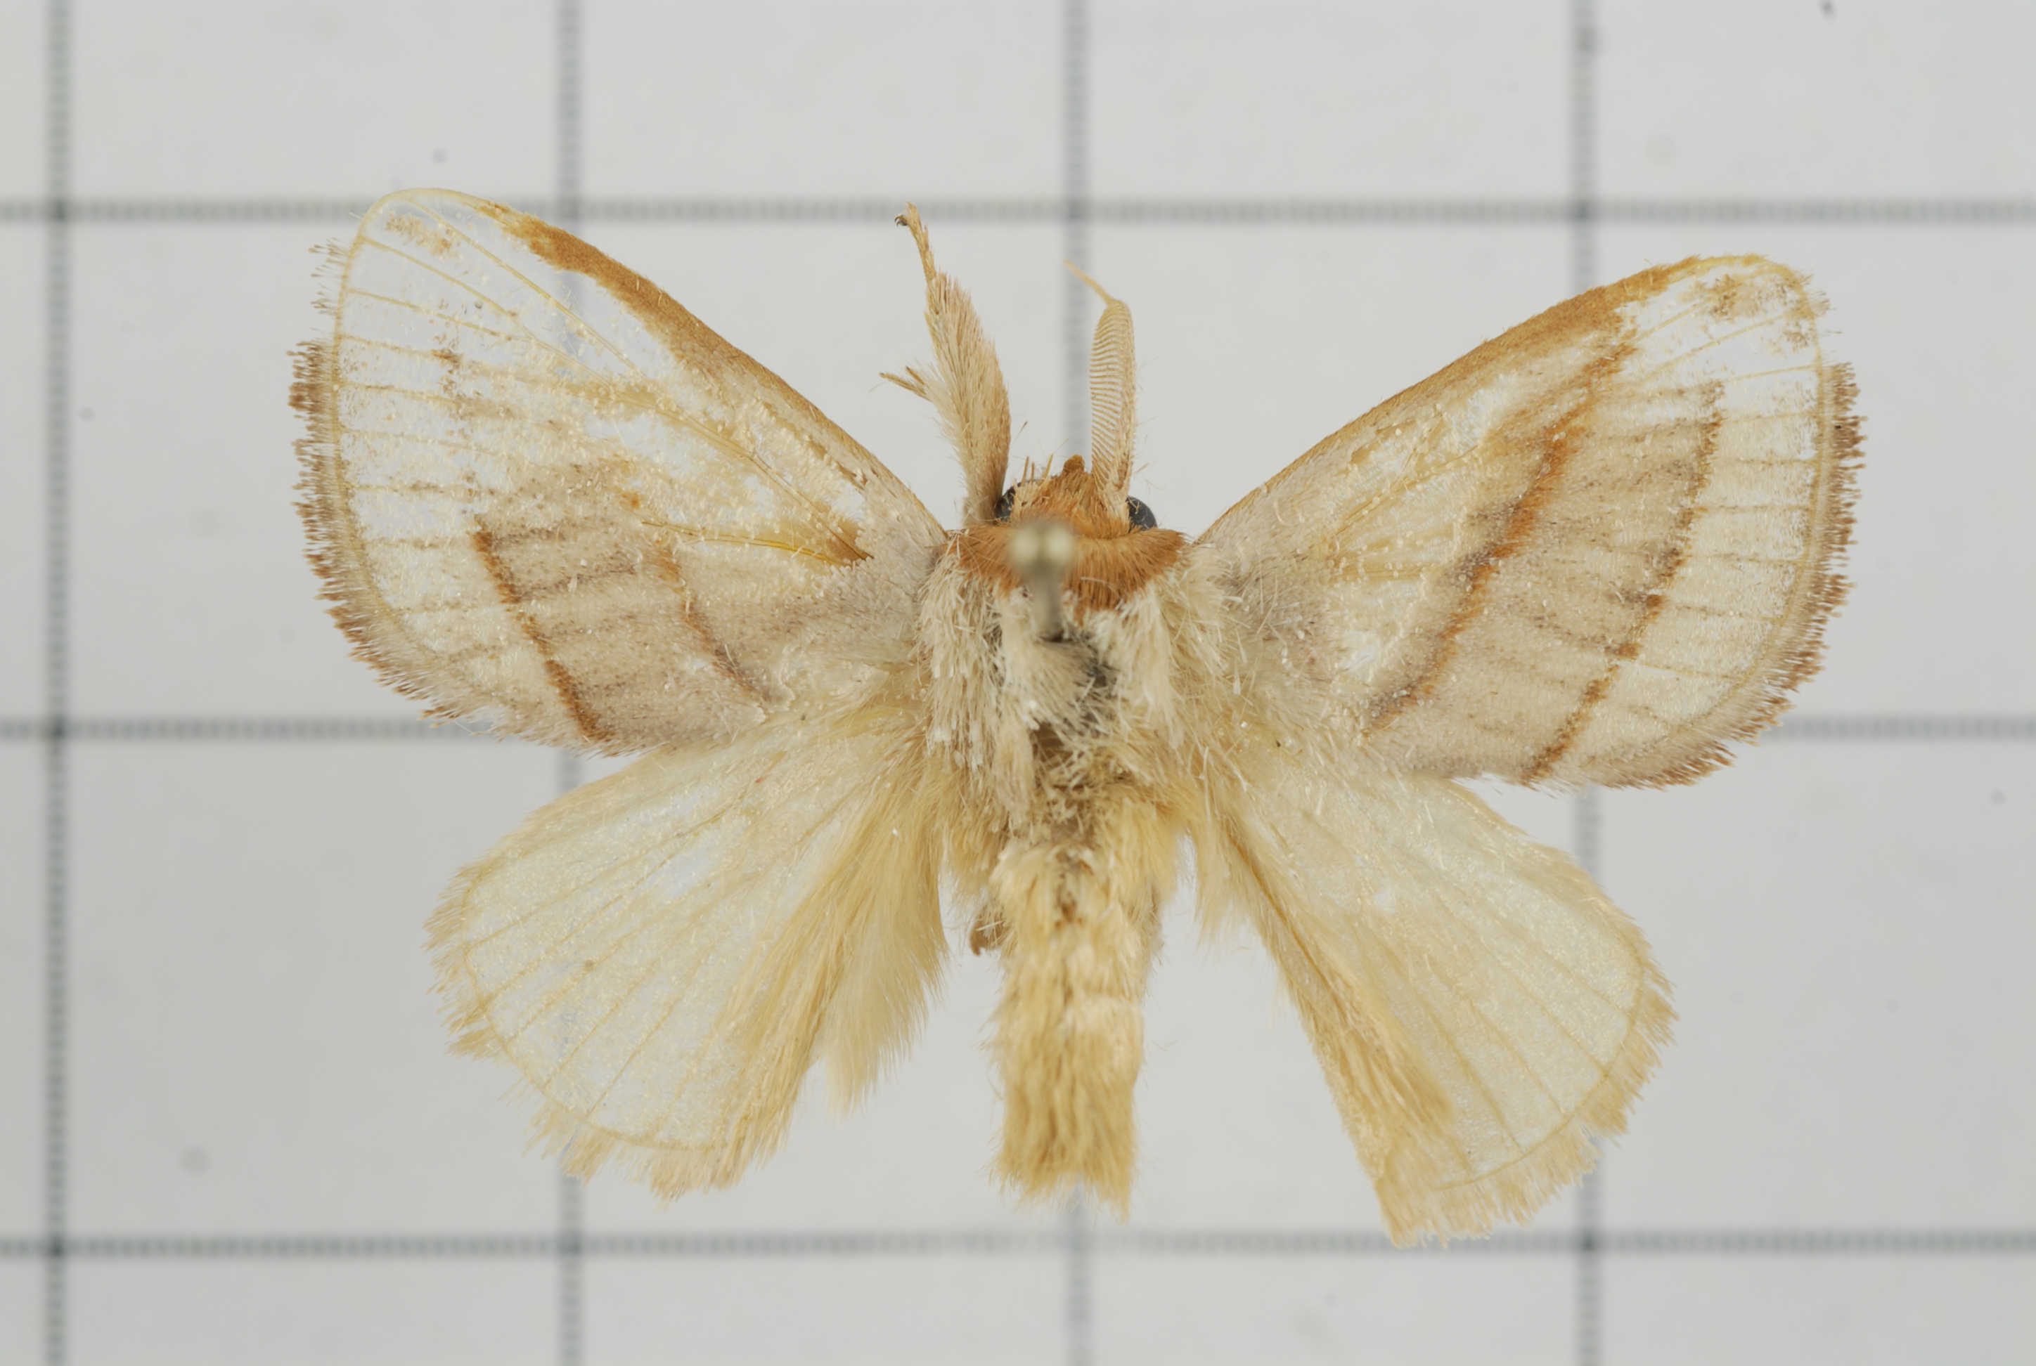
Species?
Cania heppneri
